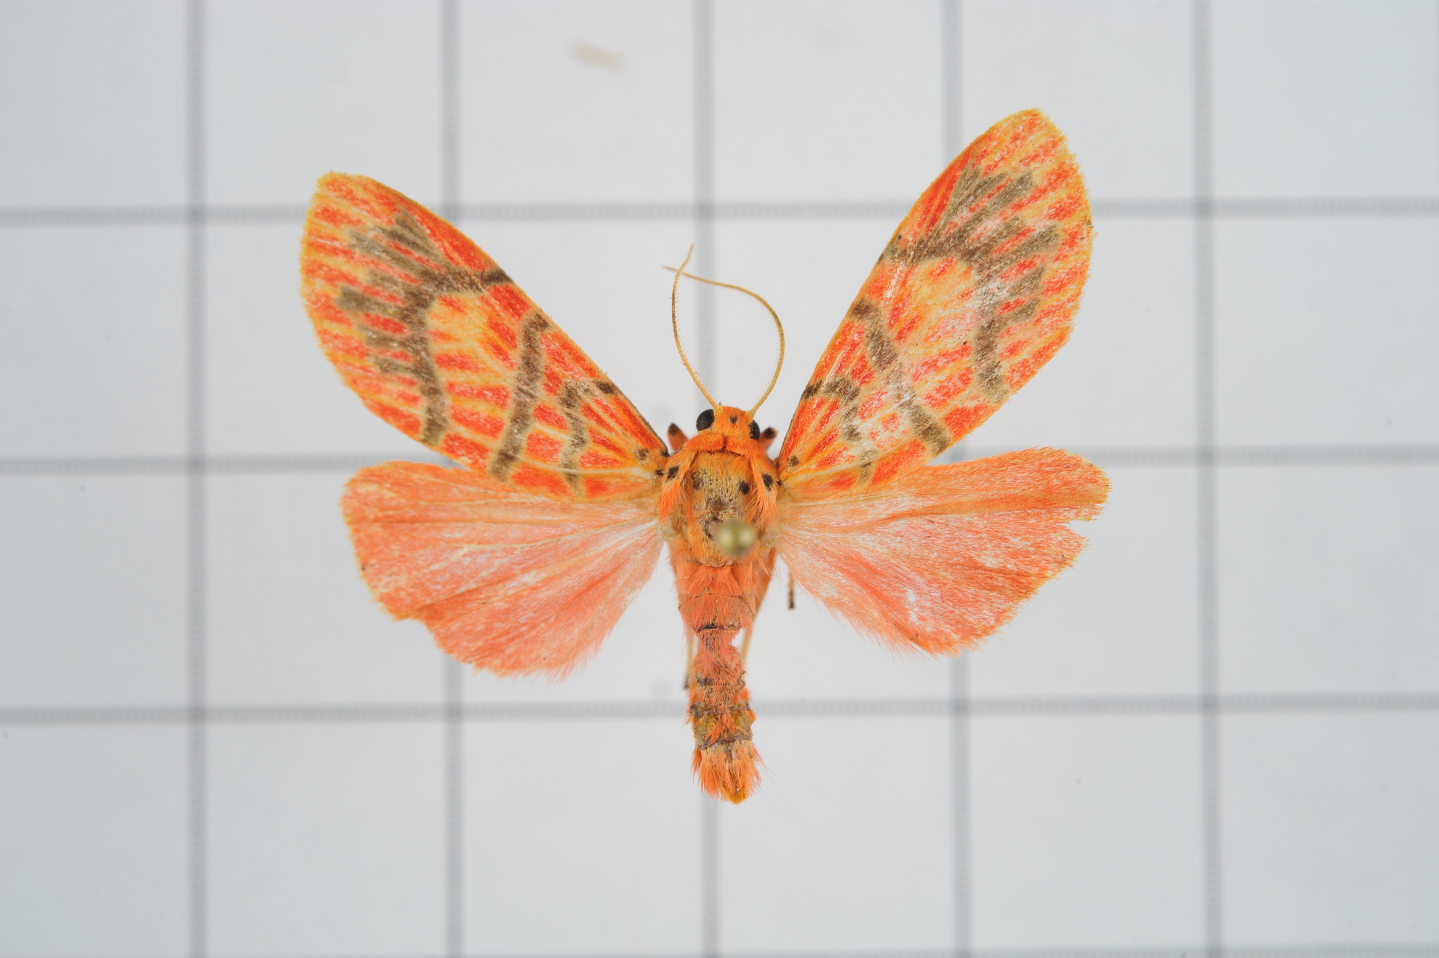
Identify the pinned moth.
Barsine sauteri
